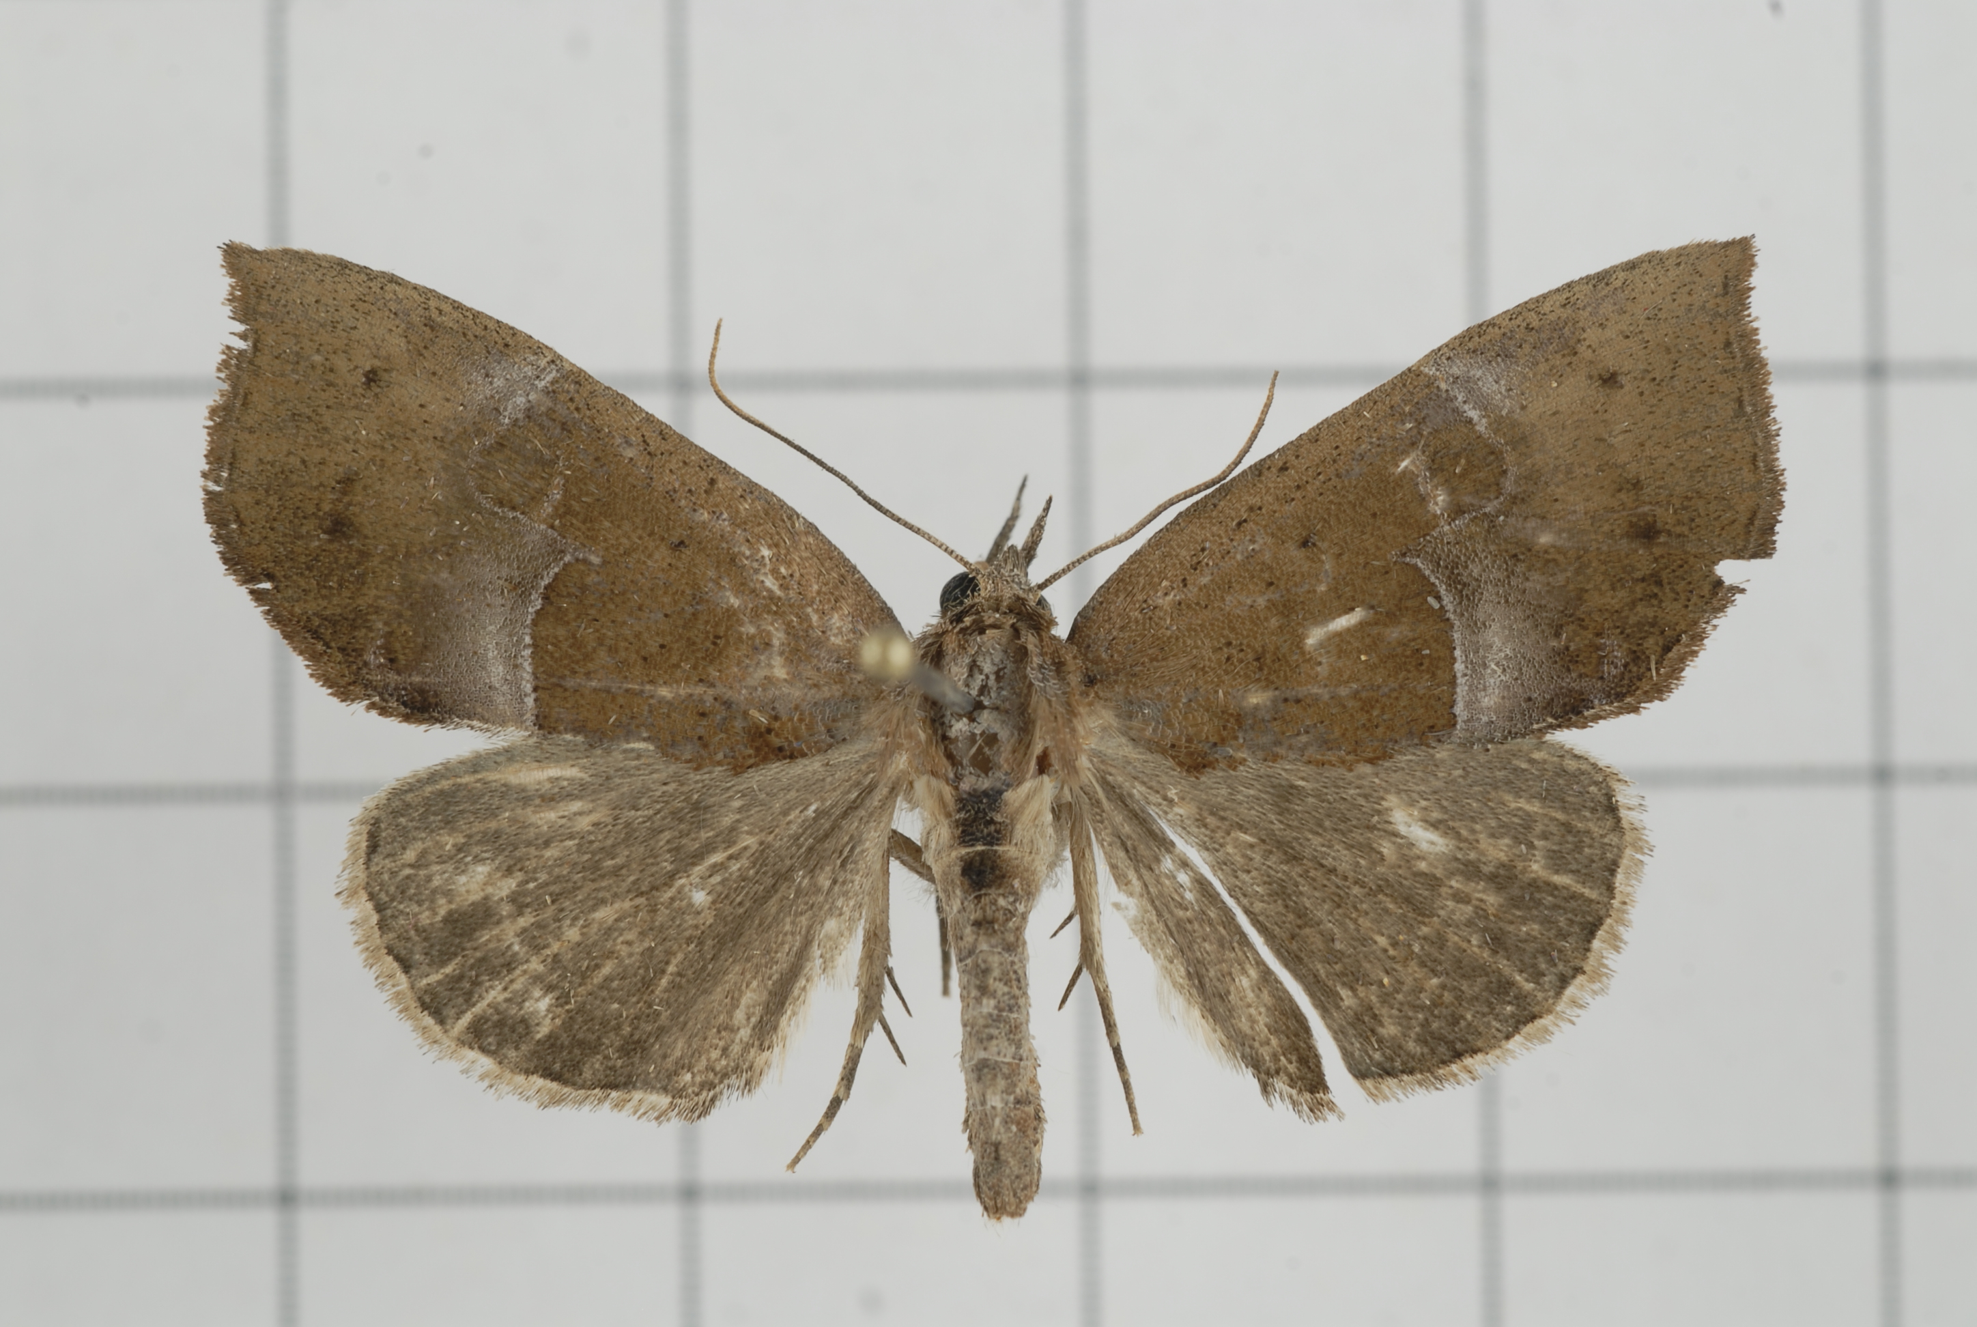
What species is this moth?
Hepatica indentalis
